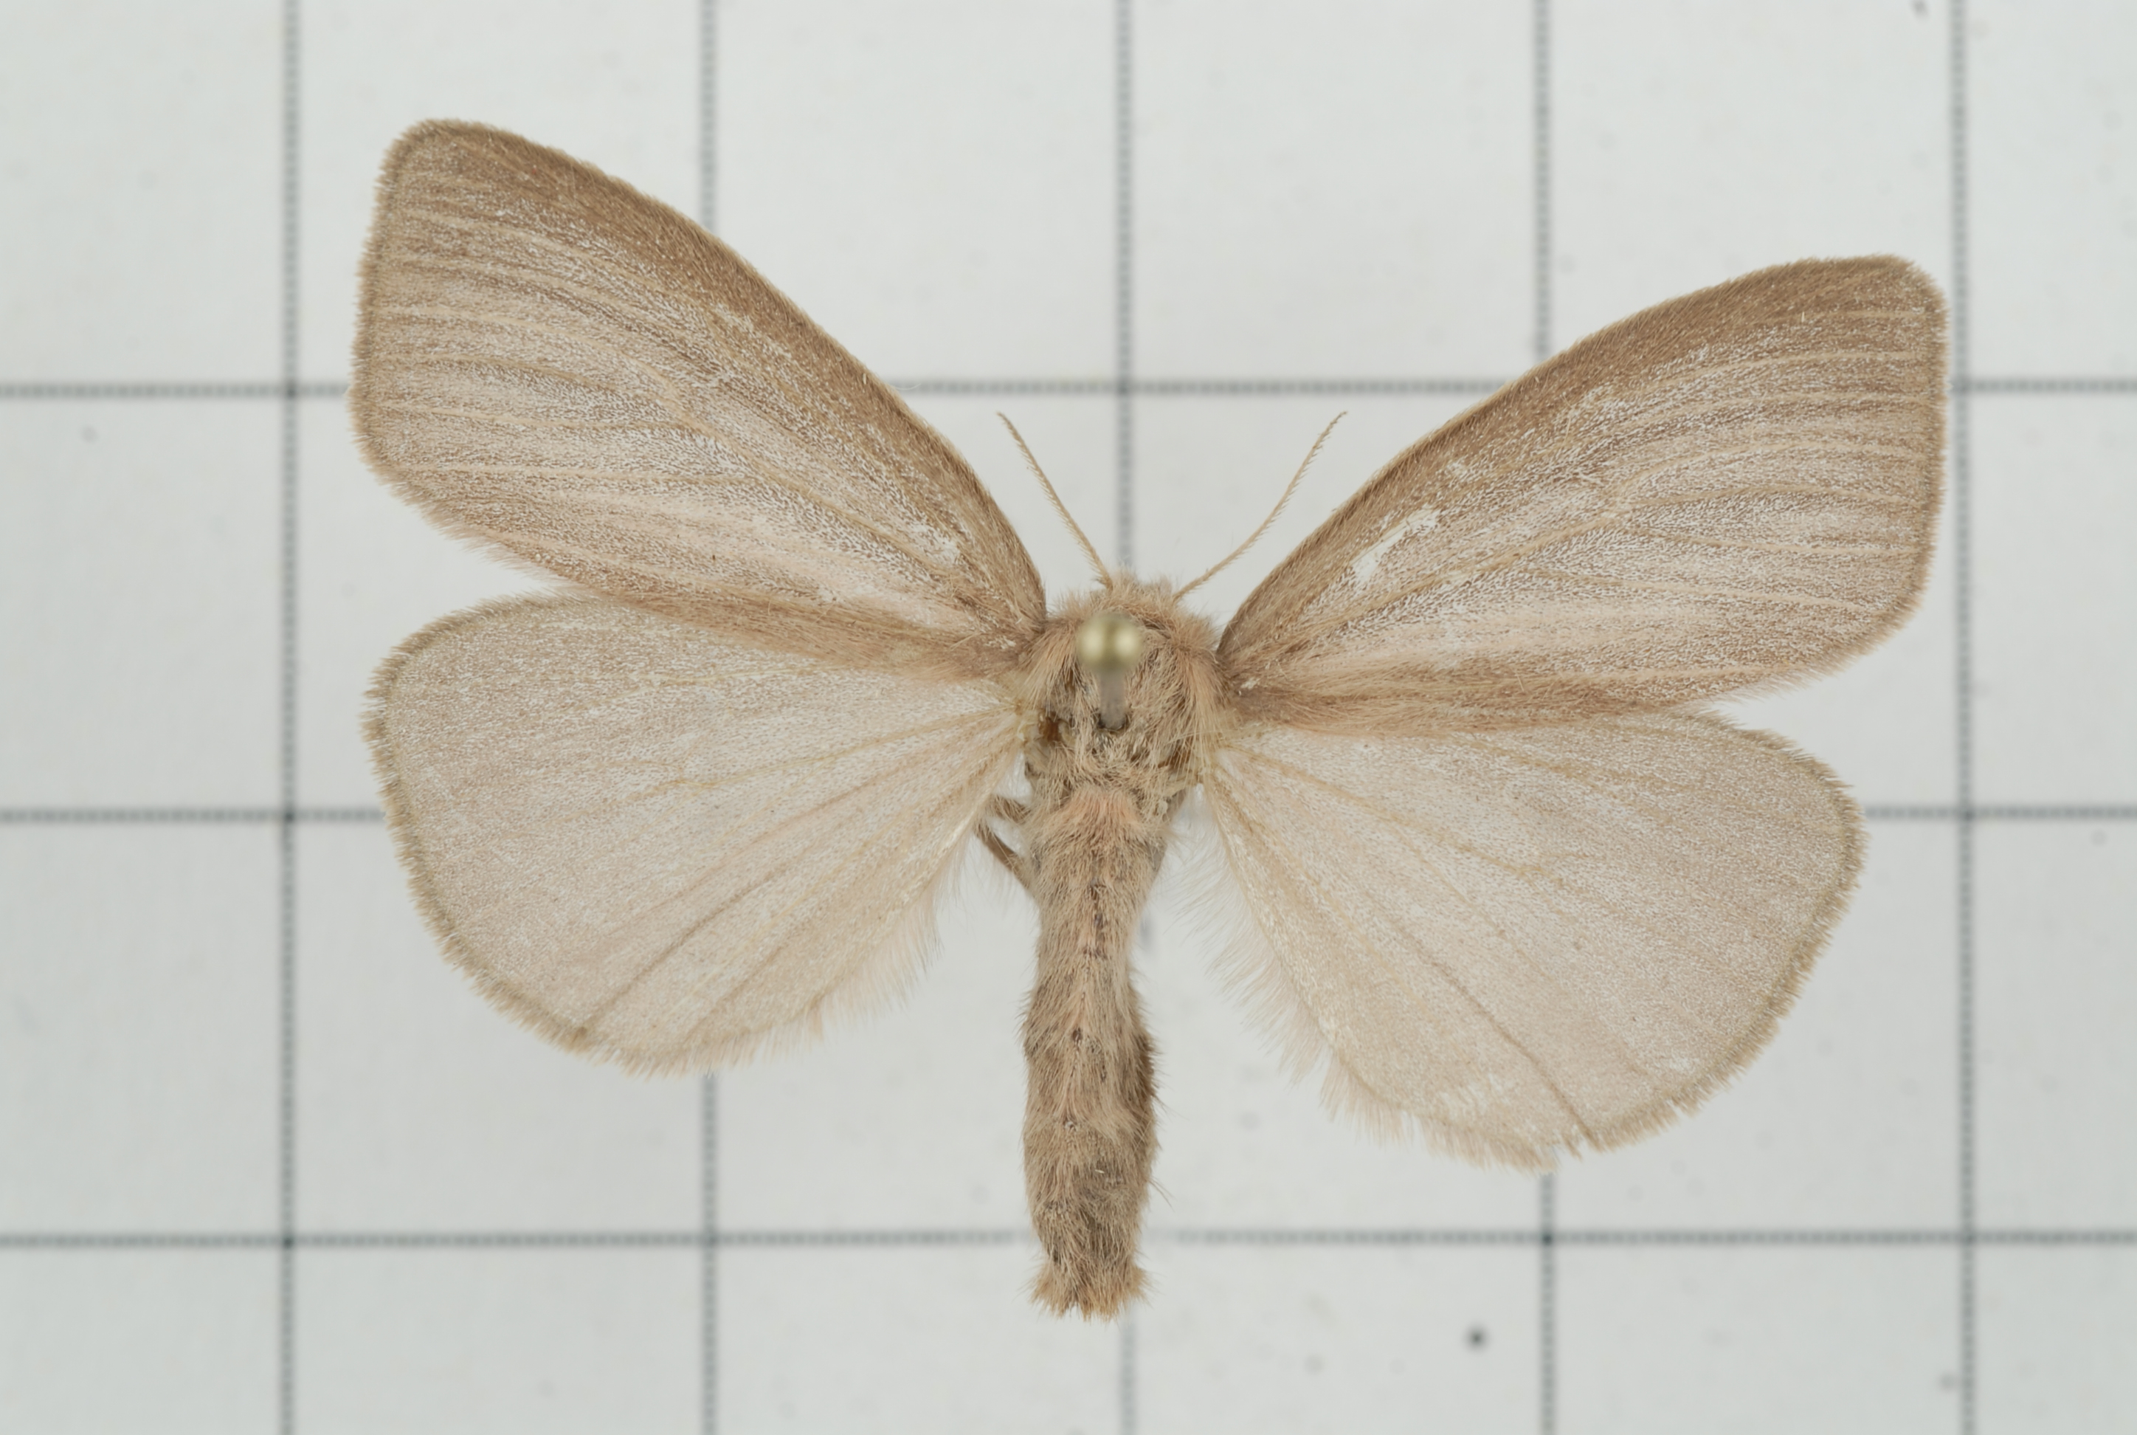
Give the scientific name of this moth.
Pantana substrigosa
